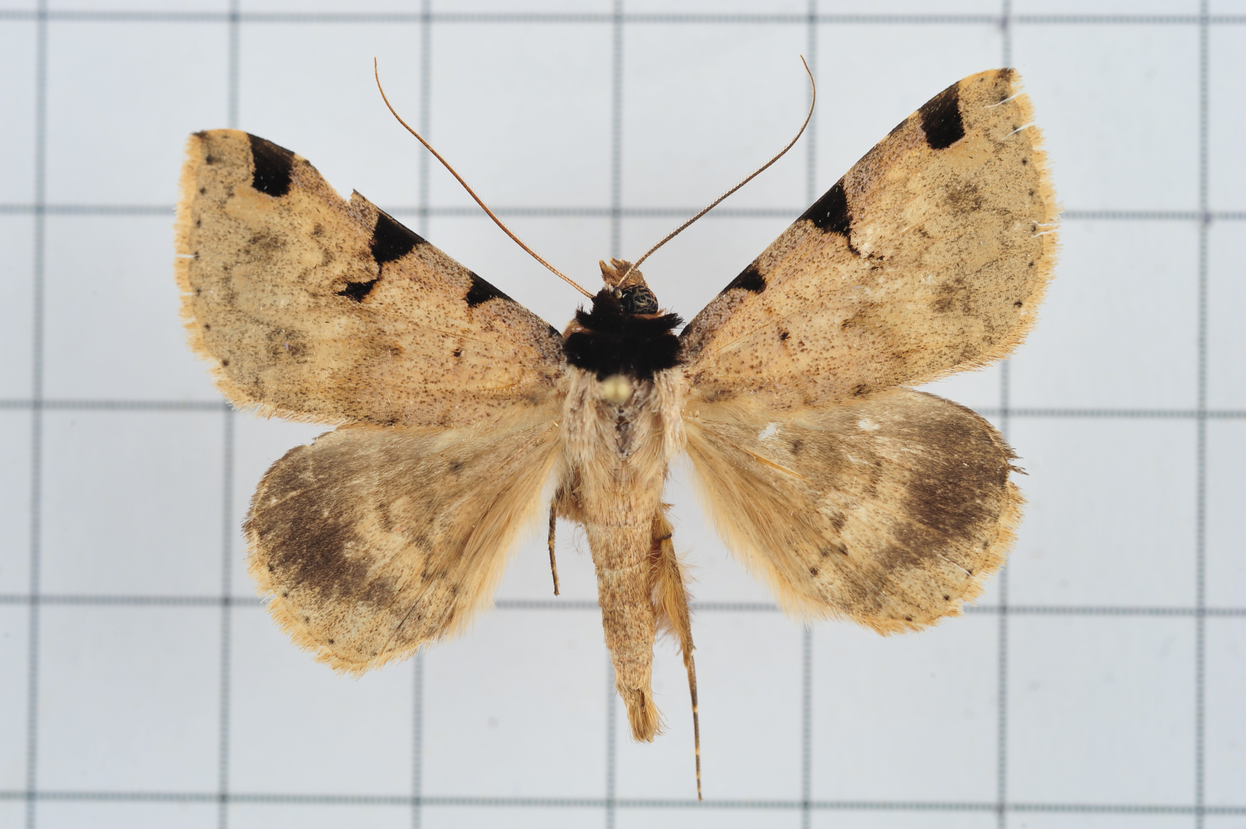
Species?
Rema costimacula
